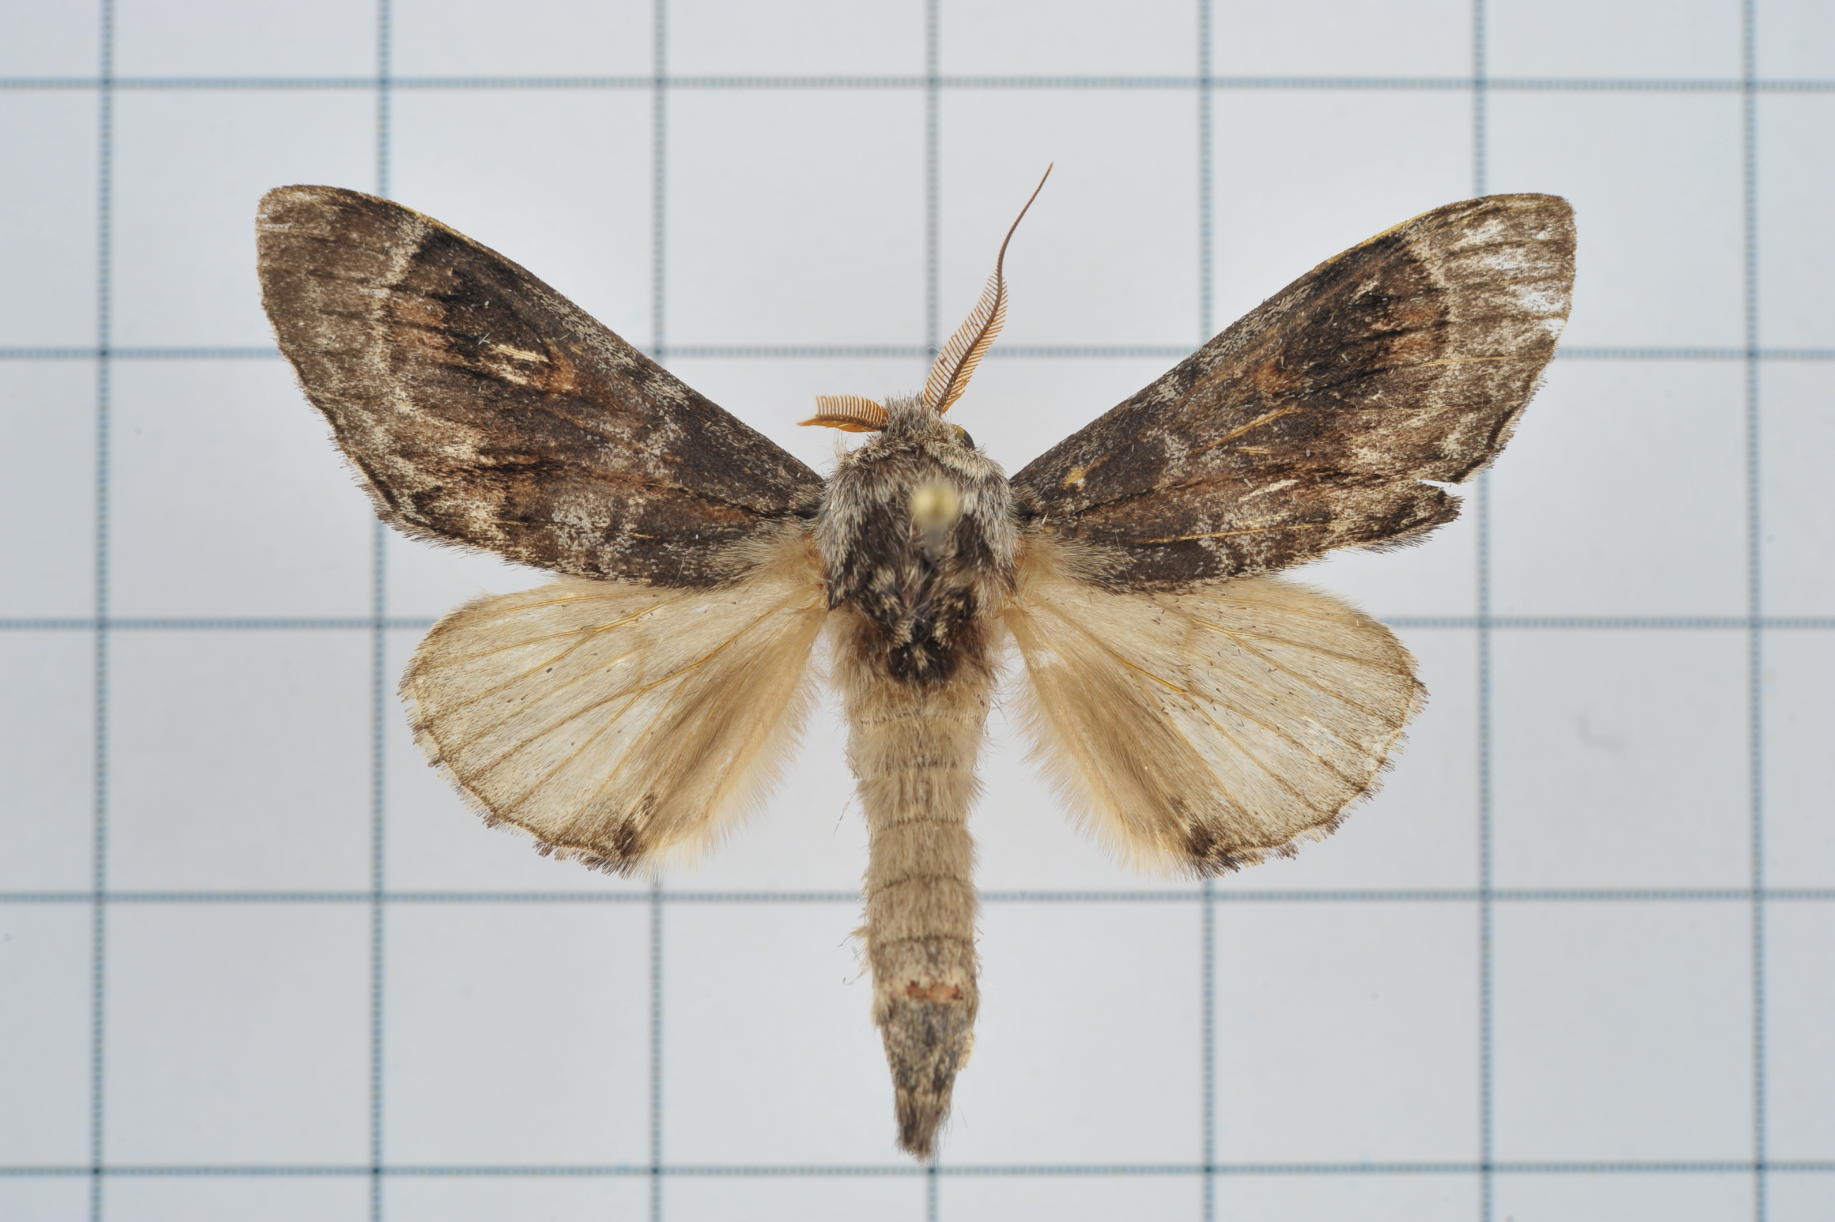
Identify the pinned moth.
Fentonia ocypete crenulata
